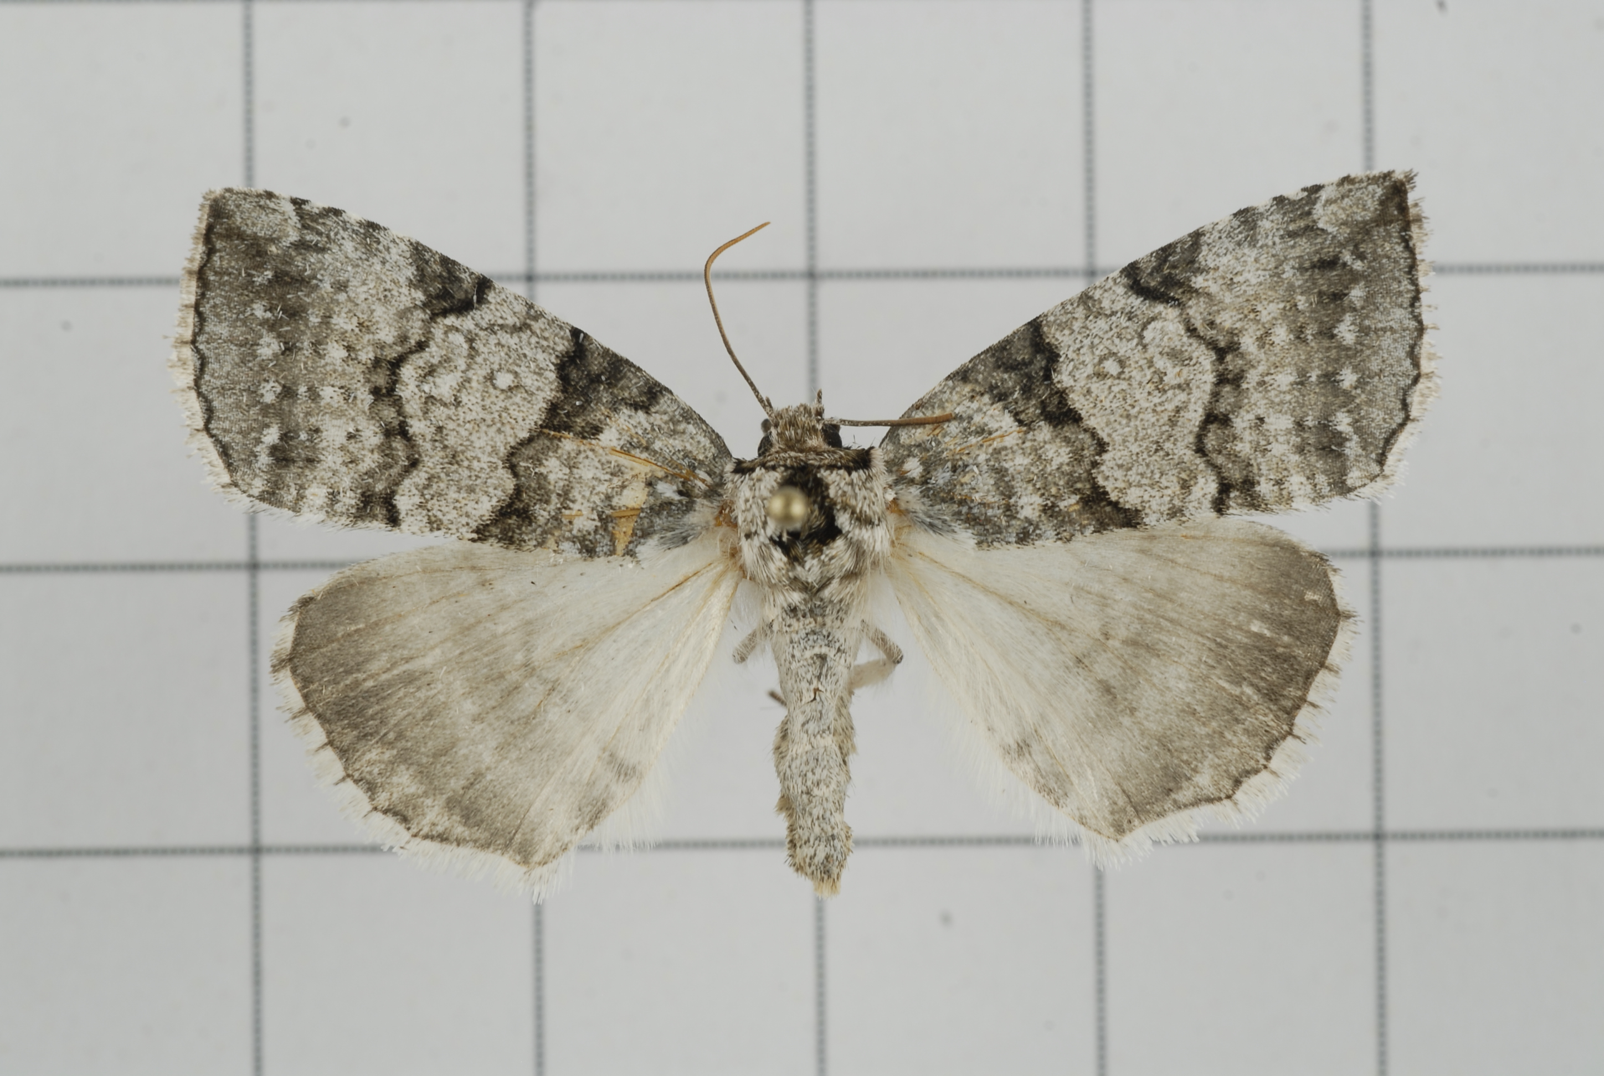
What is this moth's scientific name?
Parapsestis tomponis tomponis
